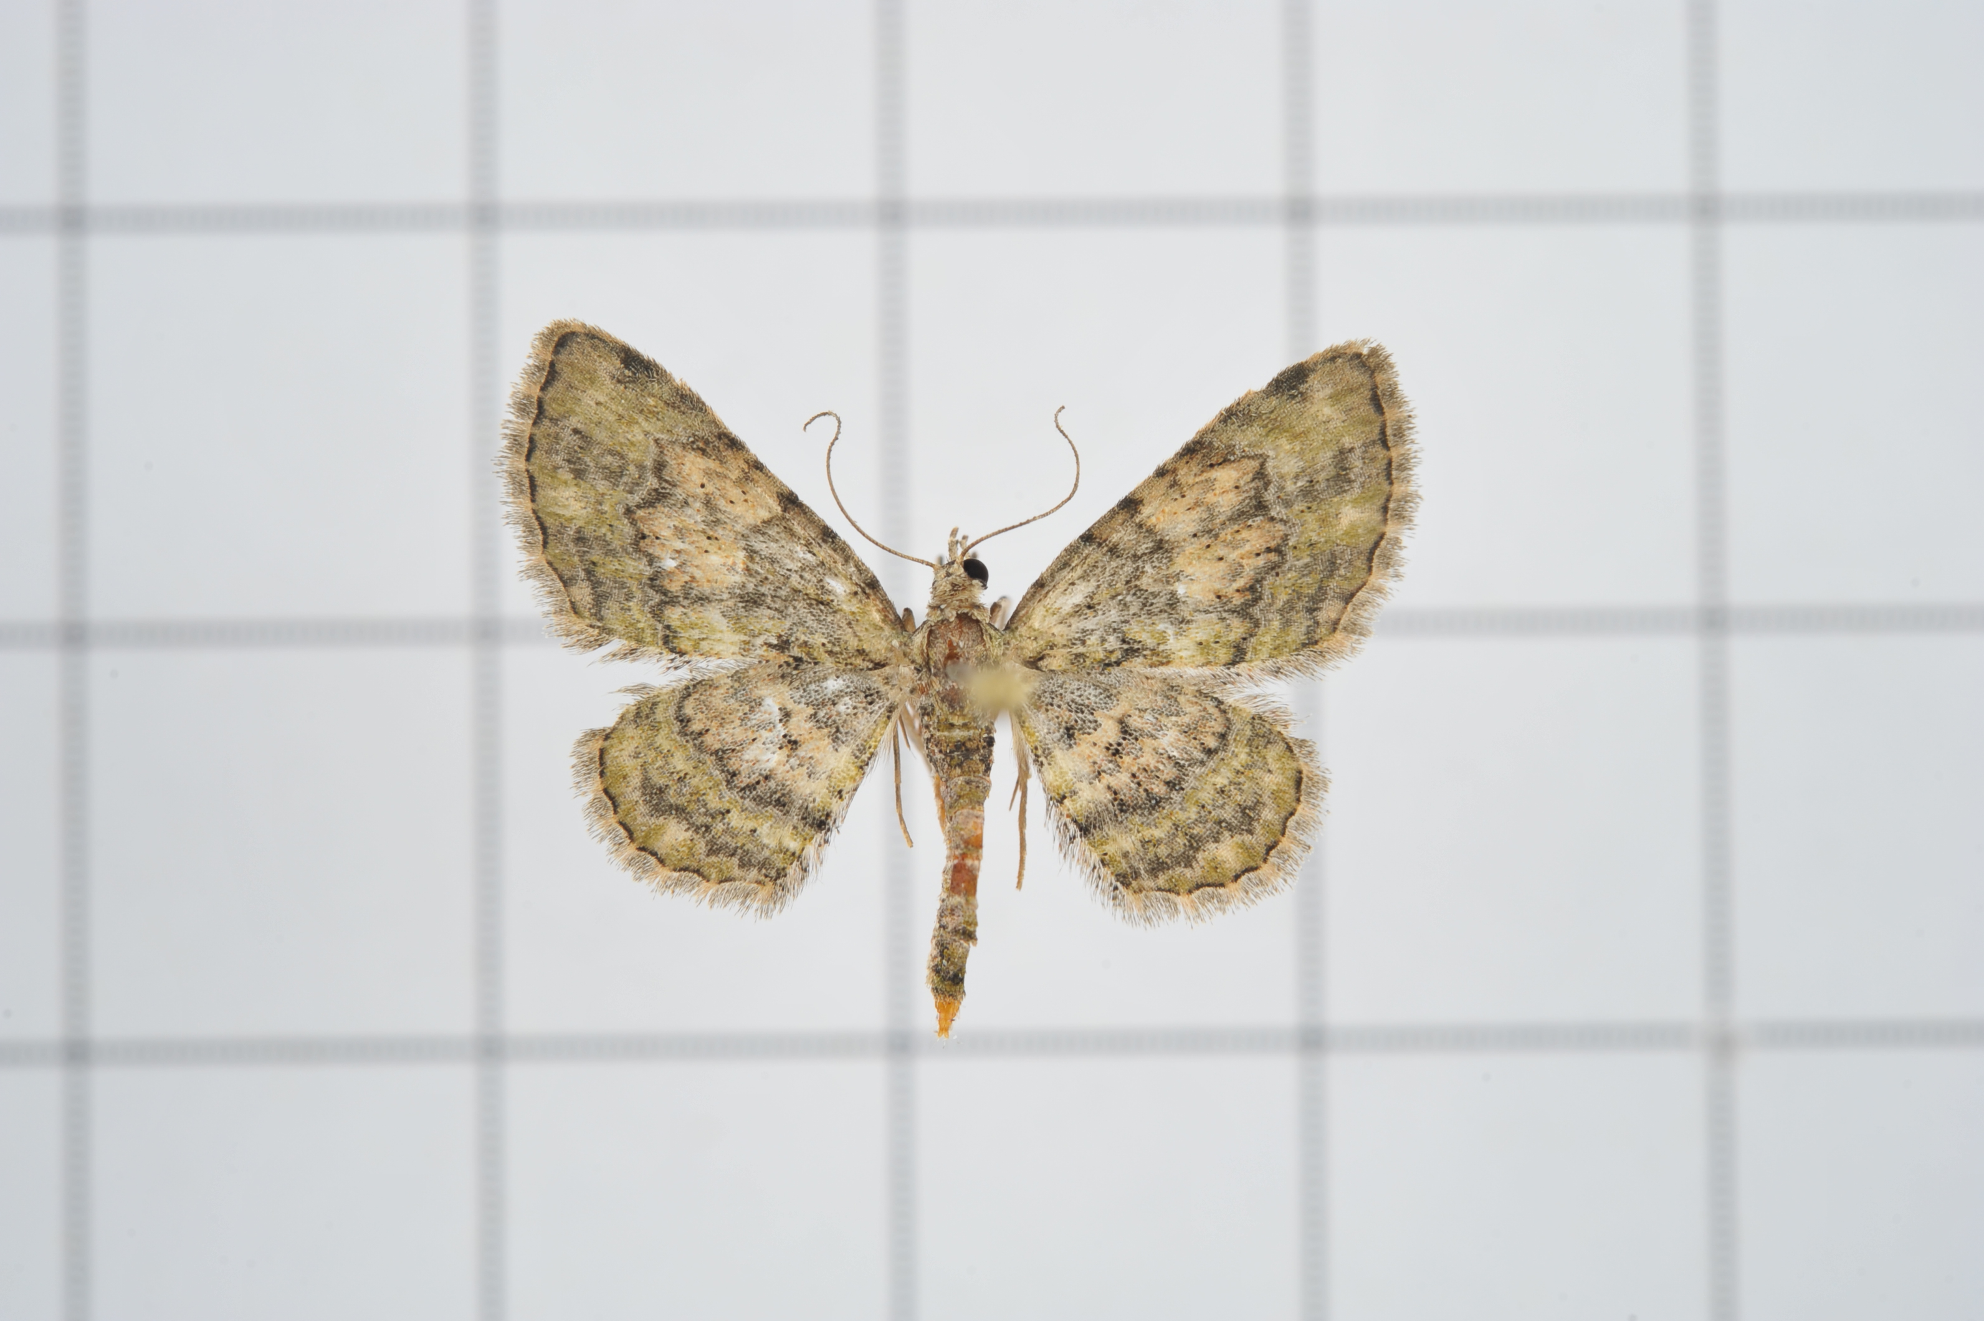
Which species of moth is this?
Gymnoscelis albicaudata
